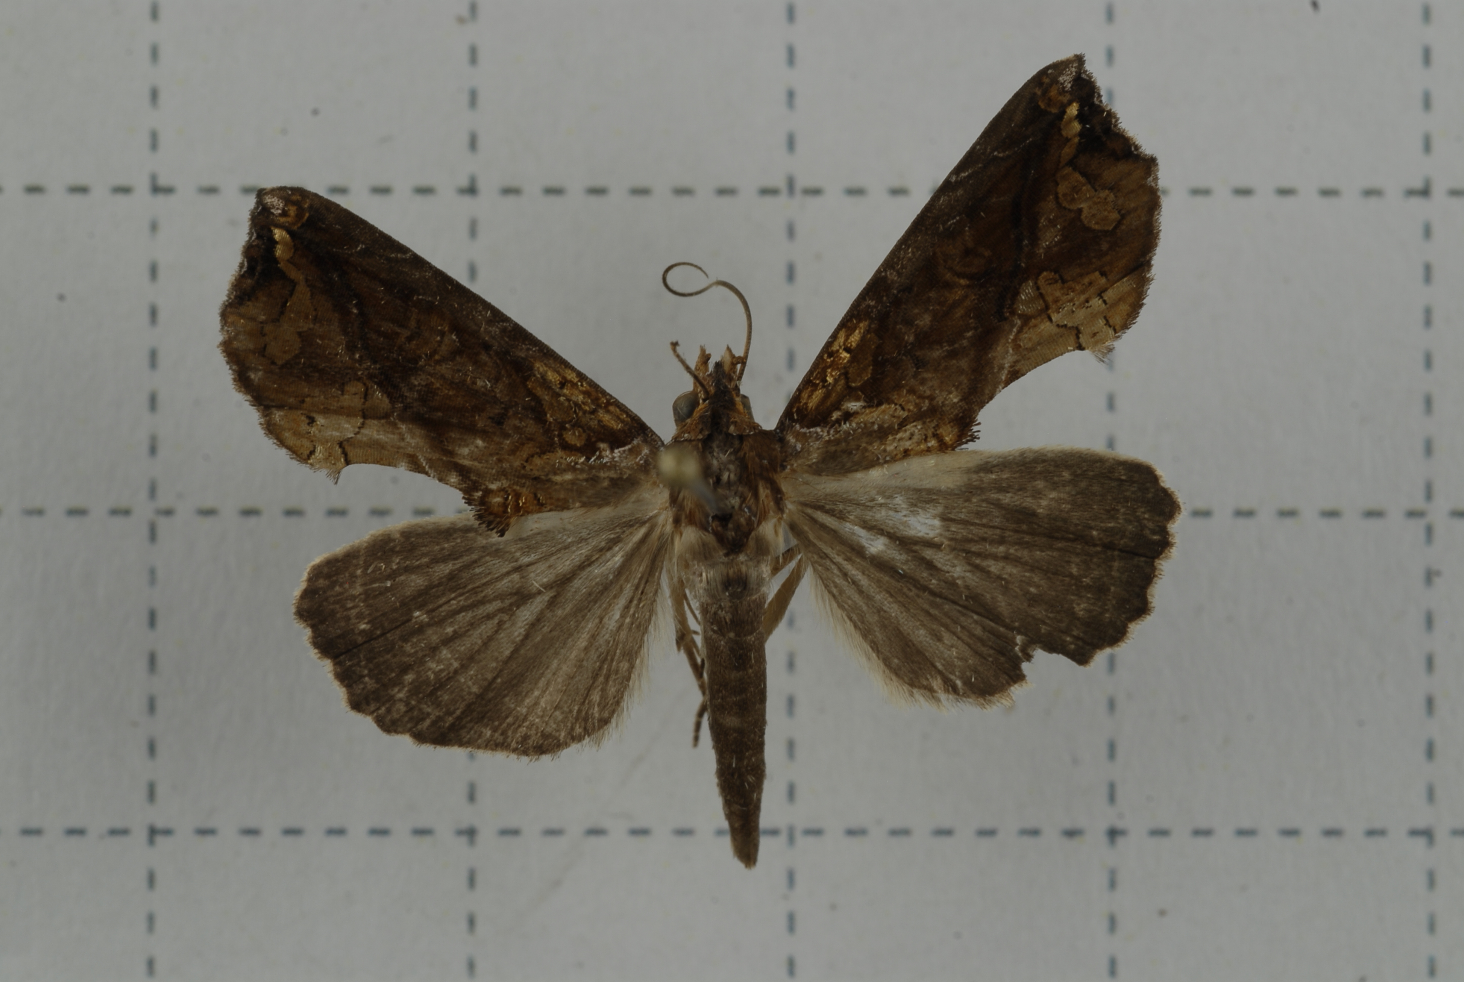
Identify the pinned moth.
Plusiodonta coelonota
